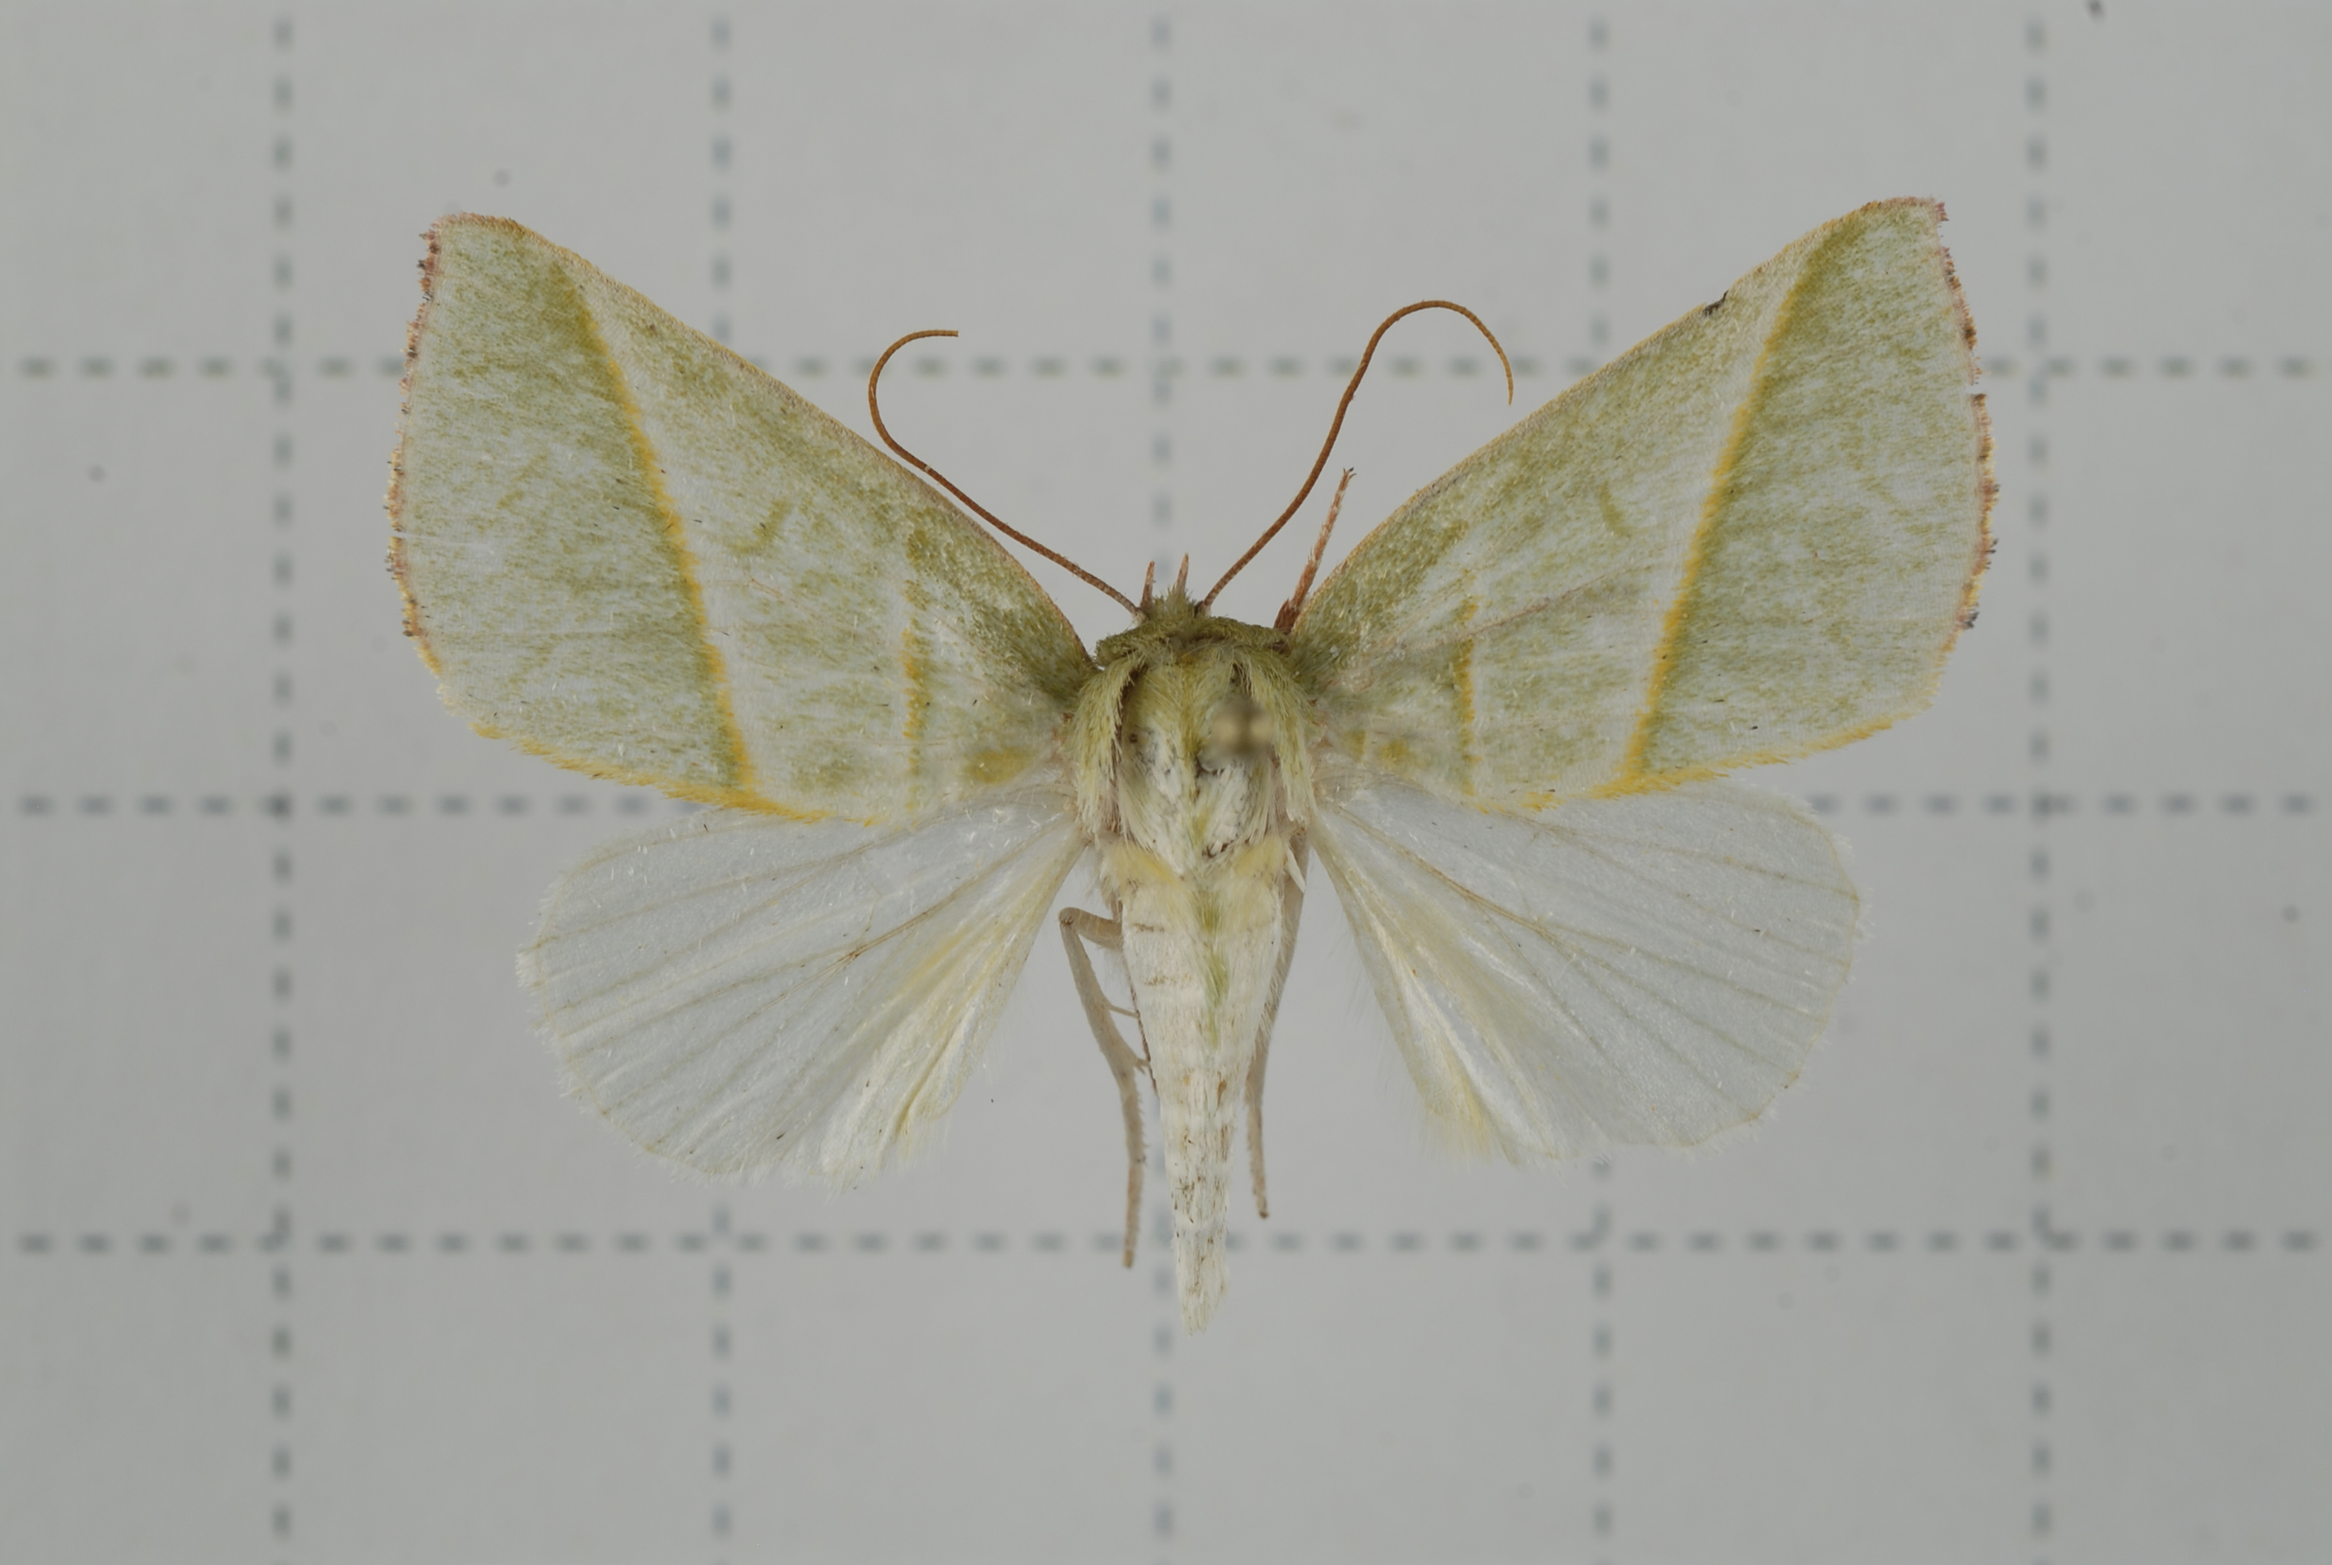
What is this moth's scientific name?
Hylophilodes tsukusensis
